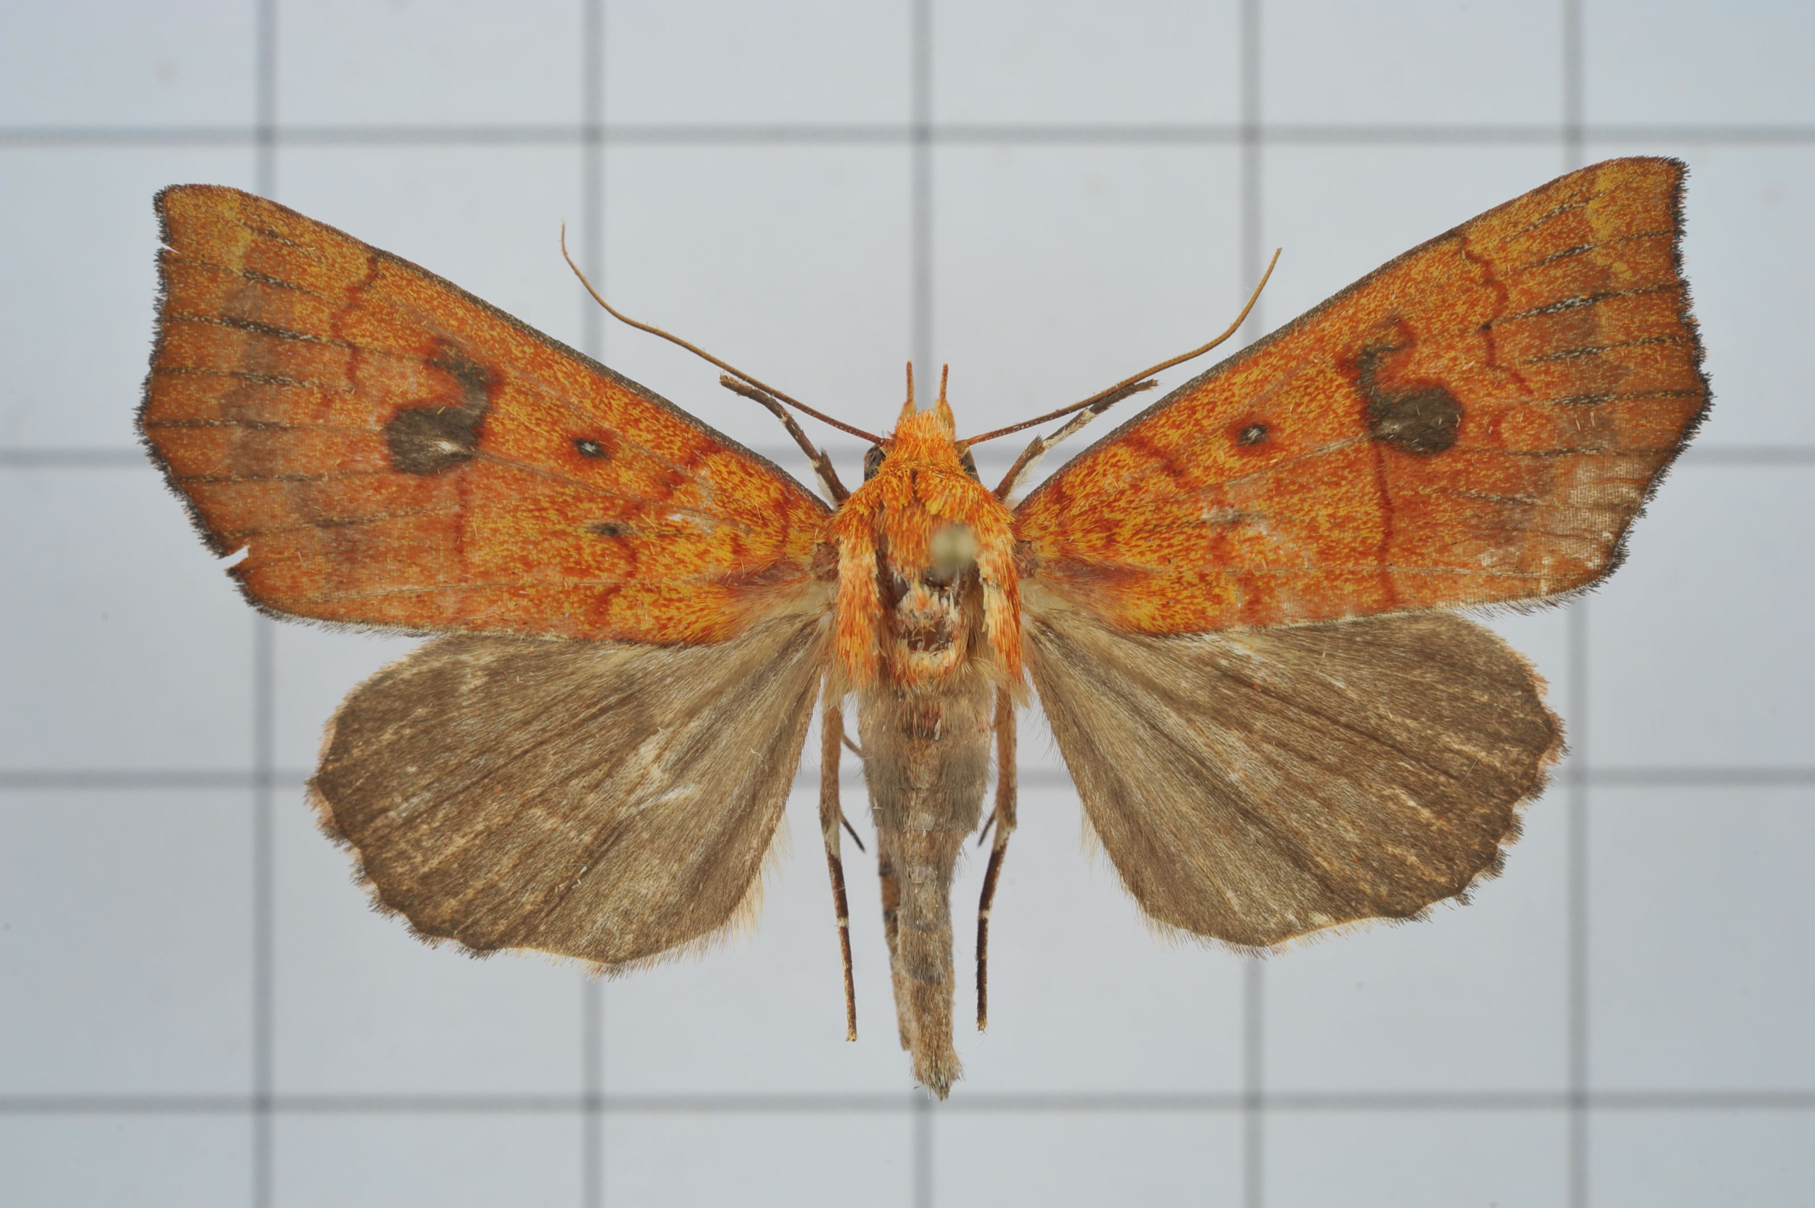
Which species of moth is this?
Rusicada combinans
